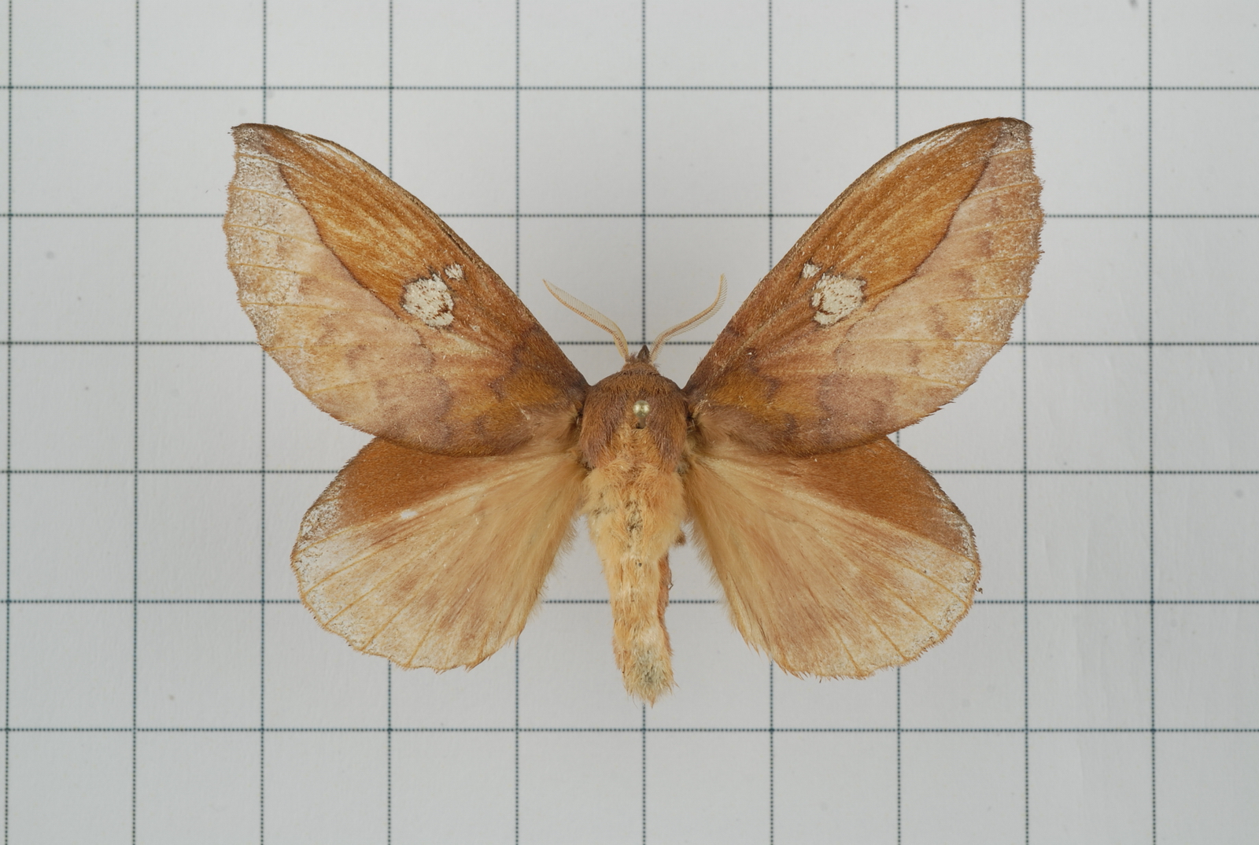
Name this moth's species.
Euthrix laeta arina
